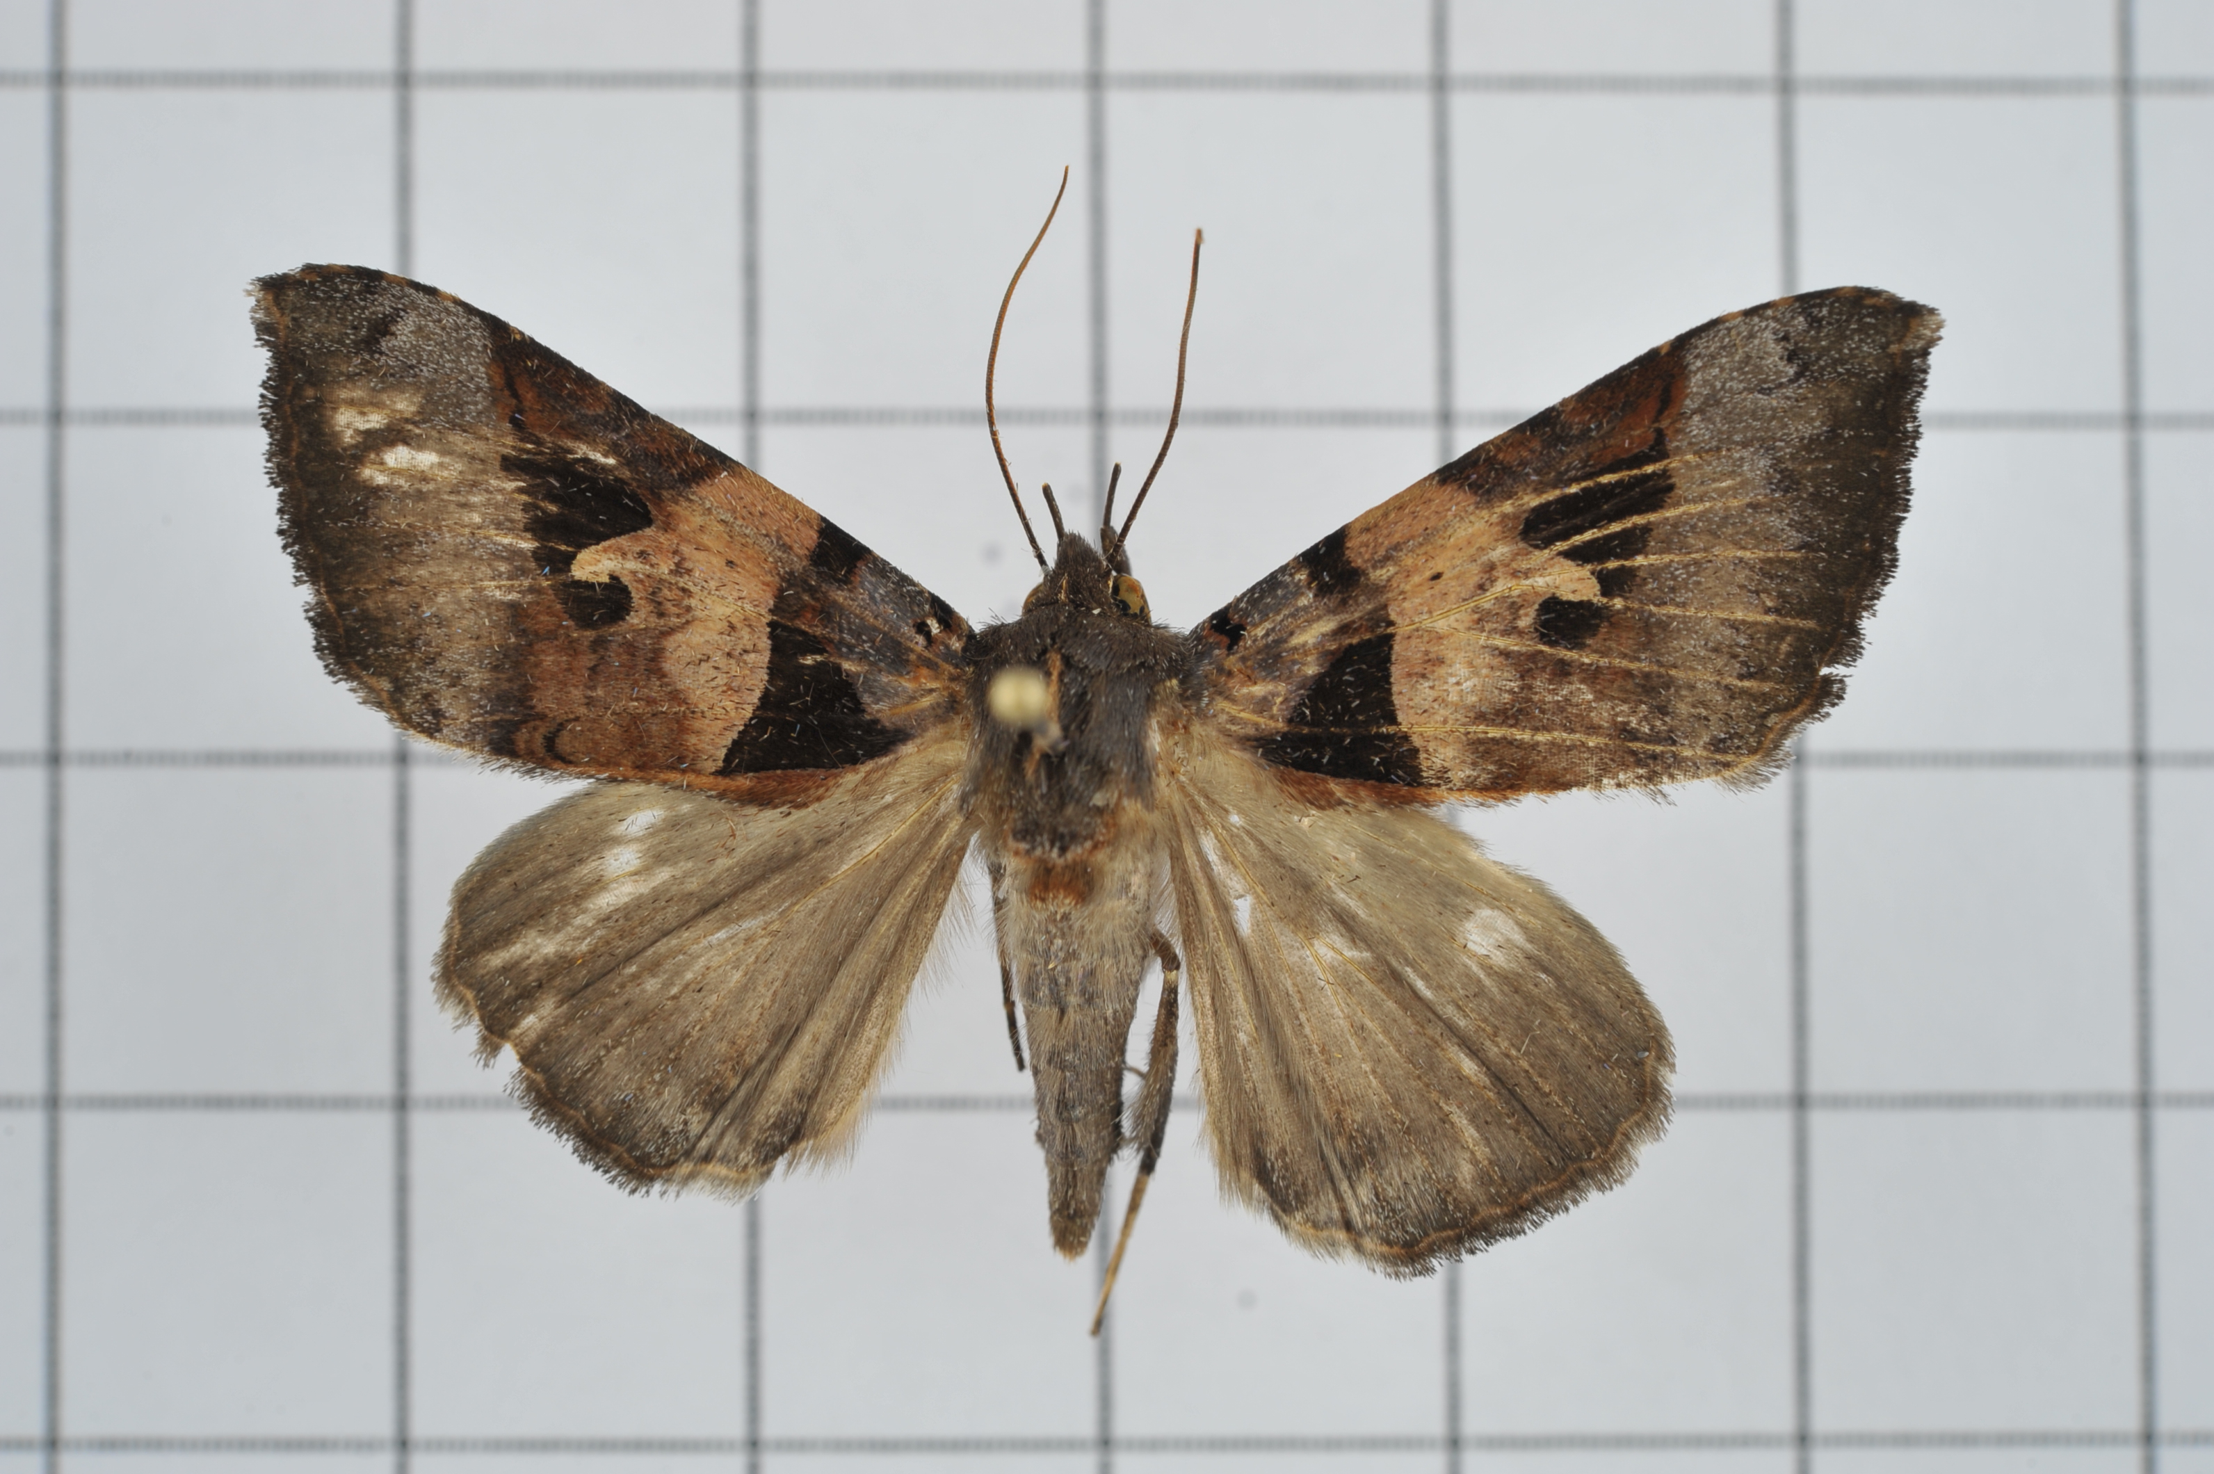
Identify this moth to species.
Avatha chinensis
